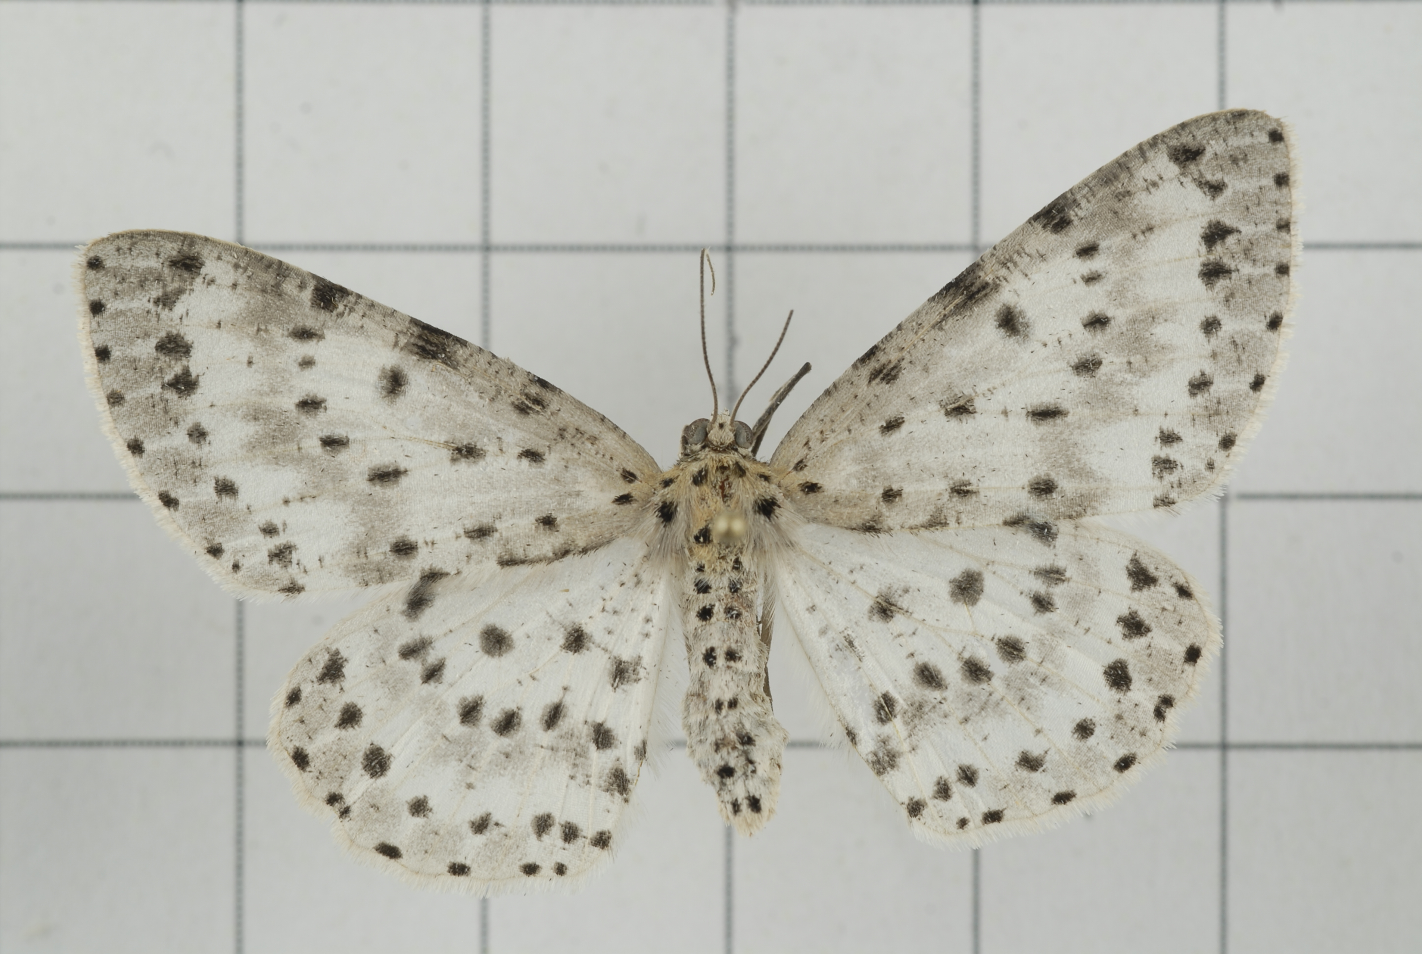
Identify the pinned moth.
Percnia suffusa
